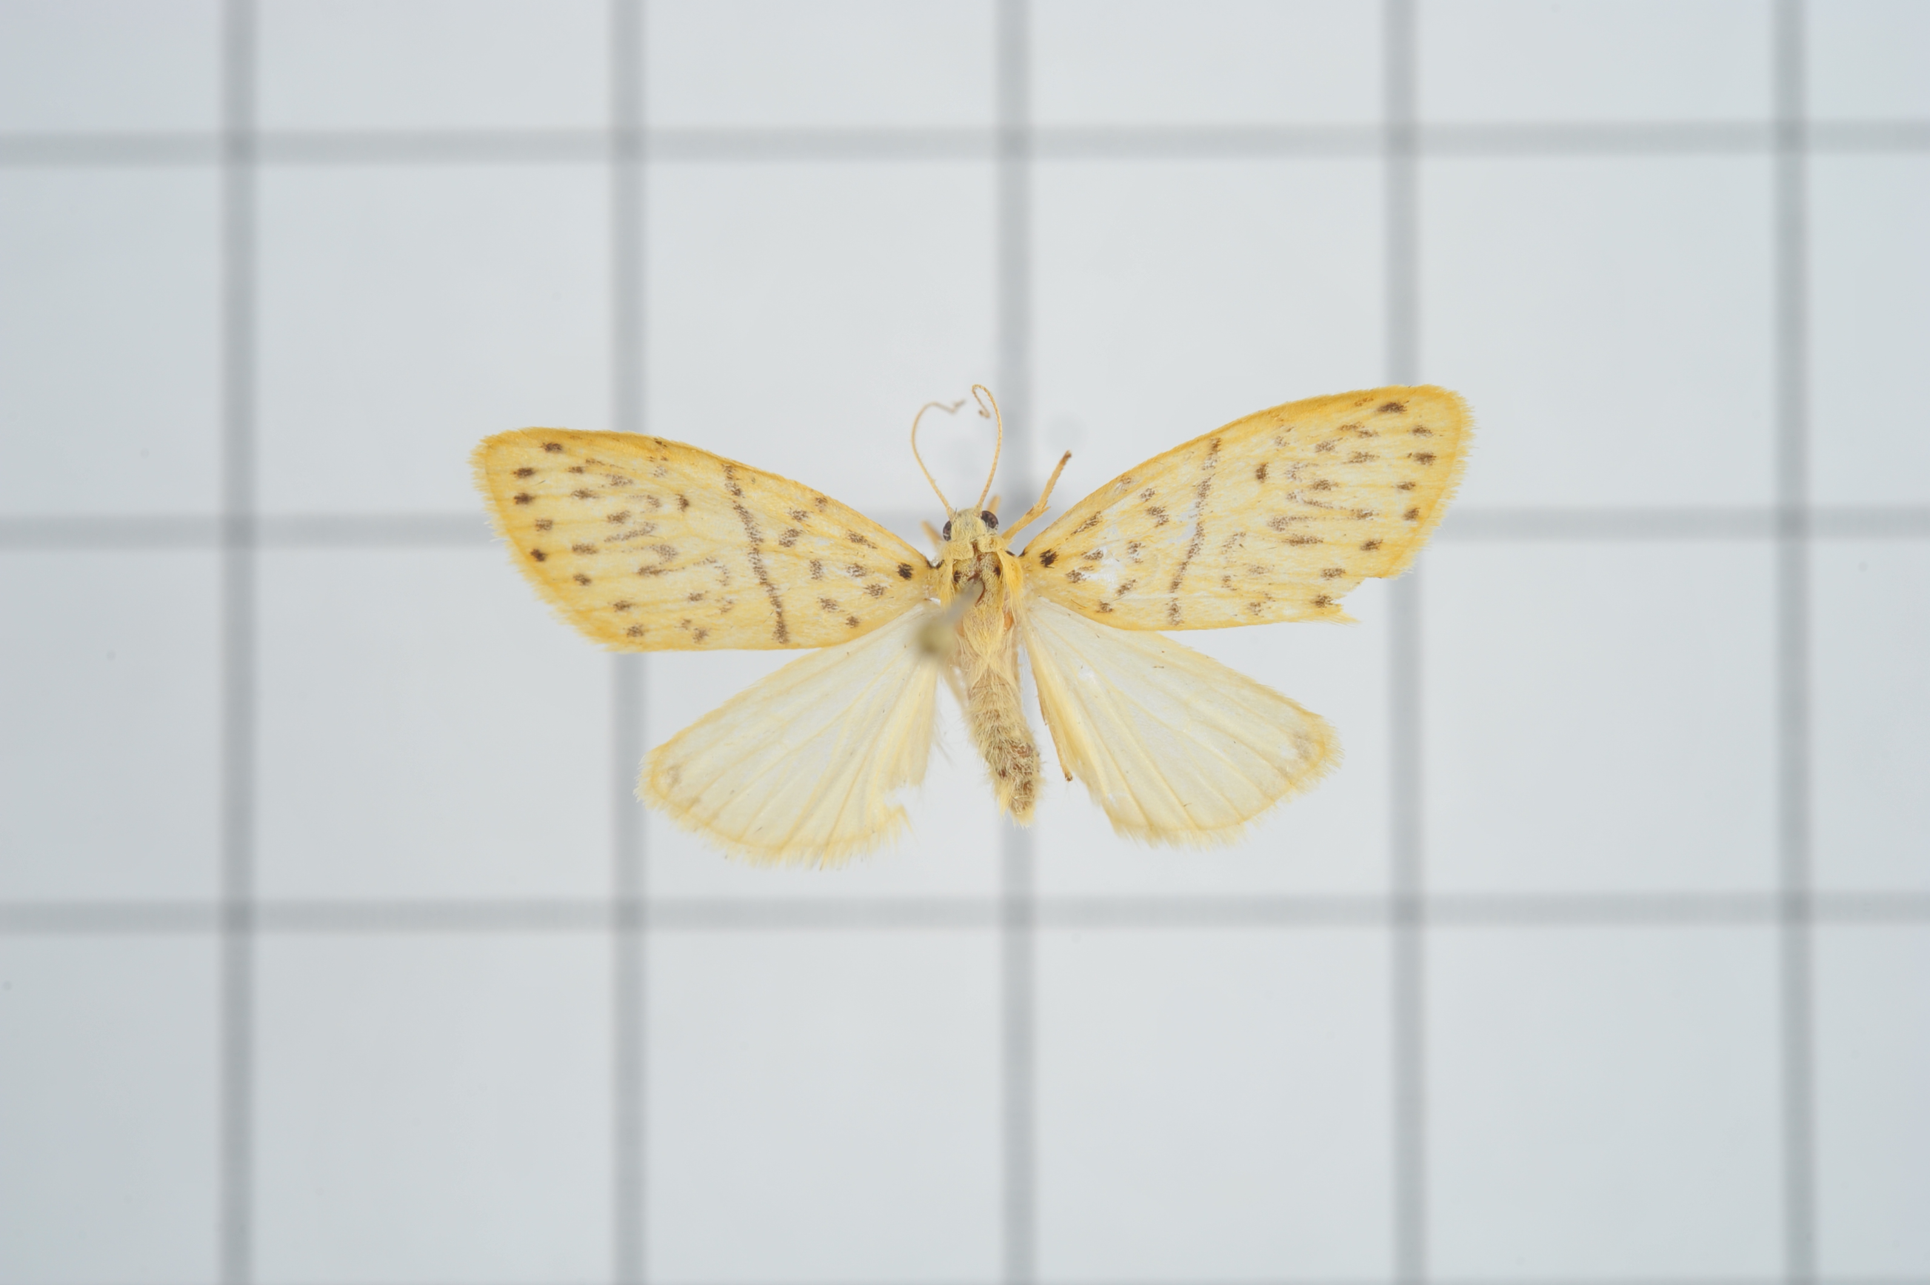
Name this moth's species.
Huangilene alikangiae alikangiae
